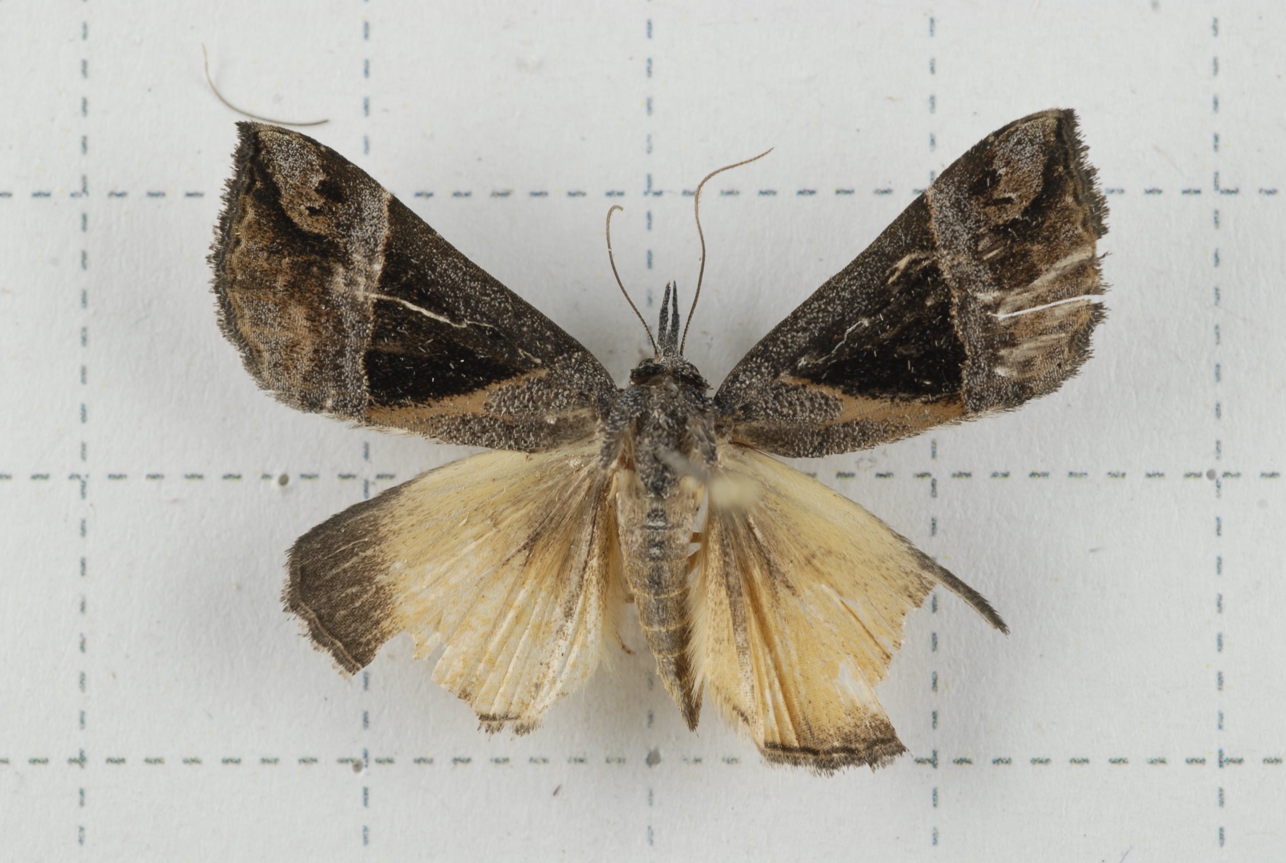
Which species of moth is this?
Dichromia amica
